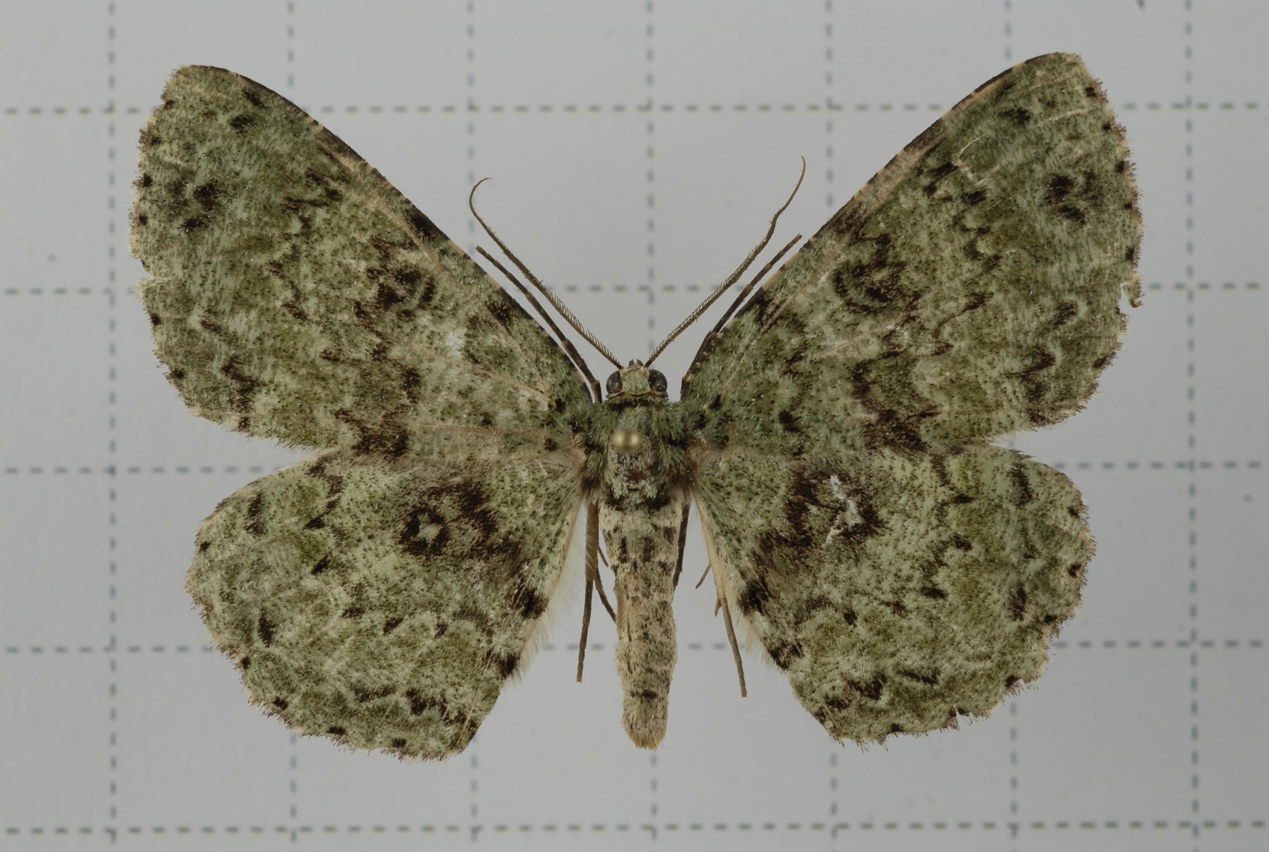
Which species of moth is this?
Ophthalmitis herbidaria
